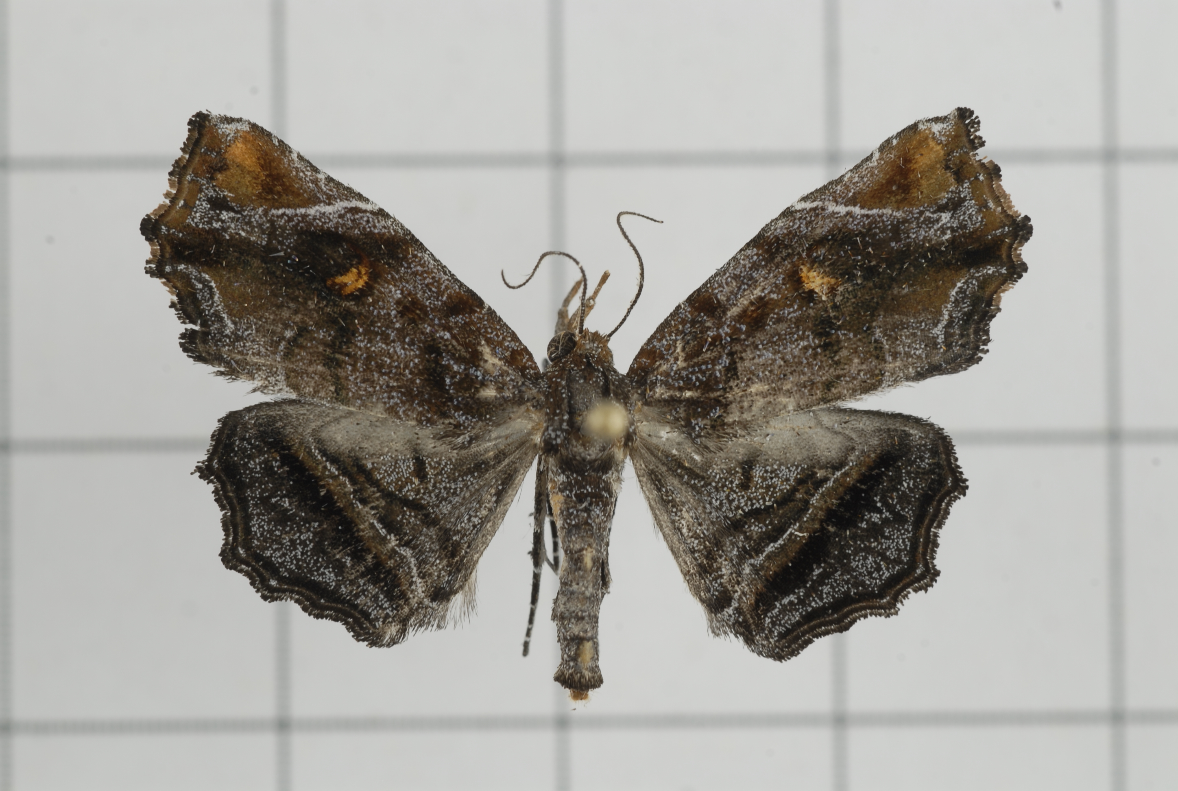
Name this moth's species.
Egnasia nagadeboides
